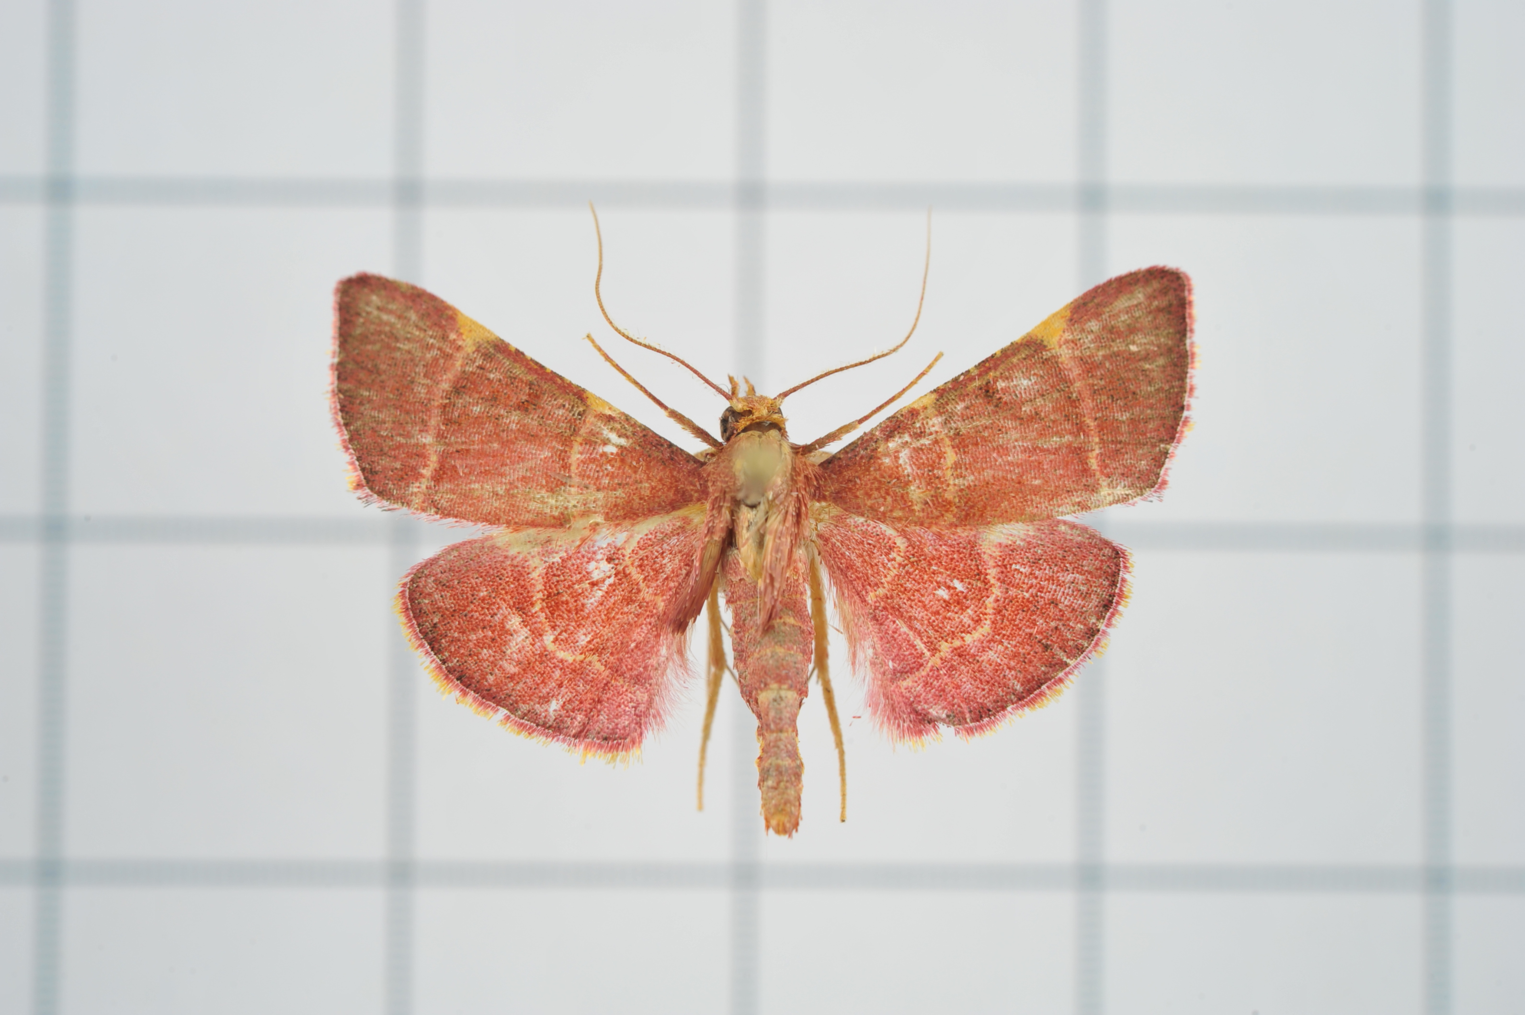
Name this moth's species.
Herculia pelasgalis
